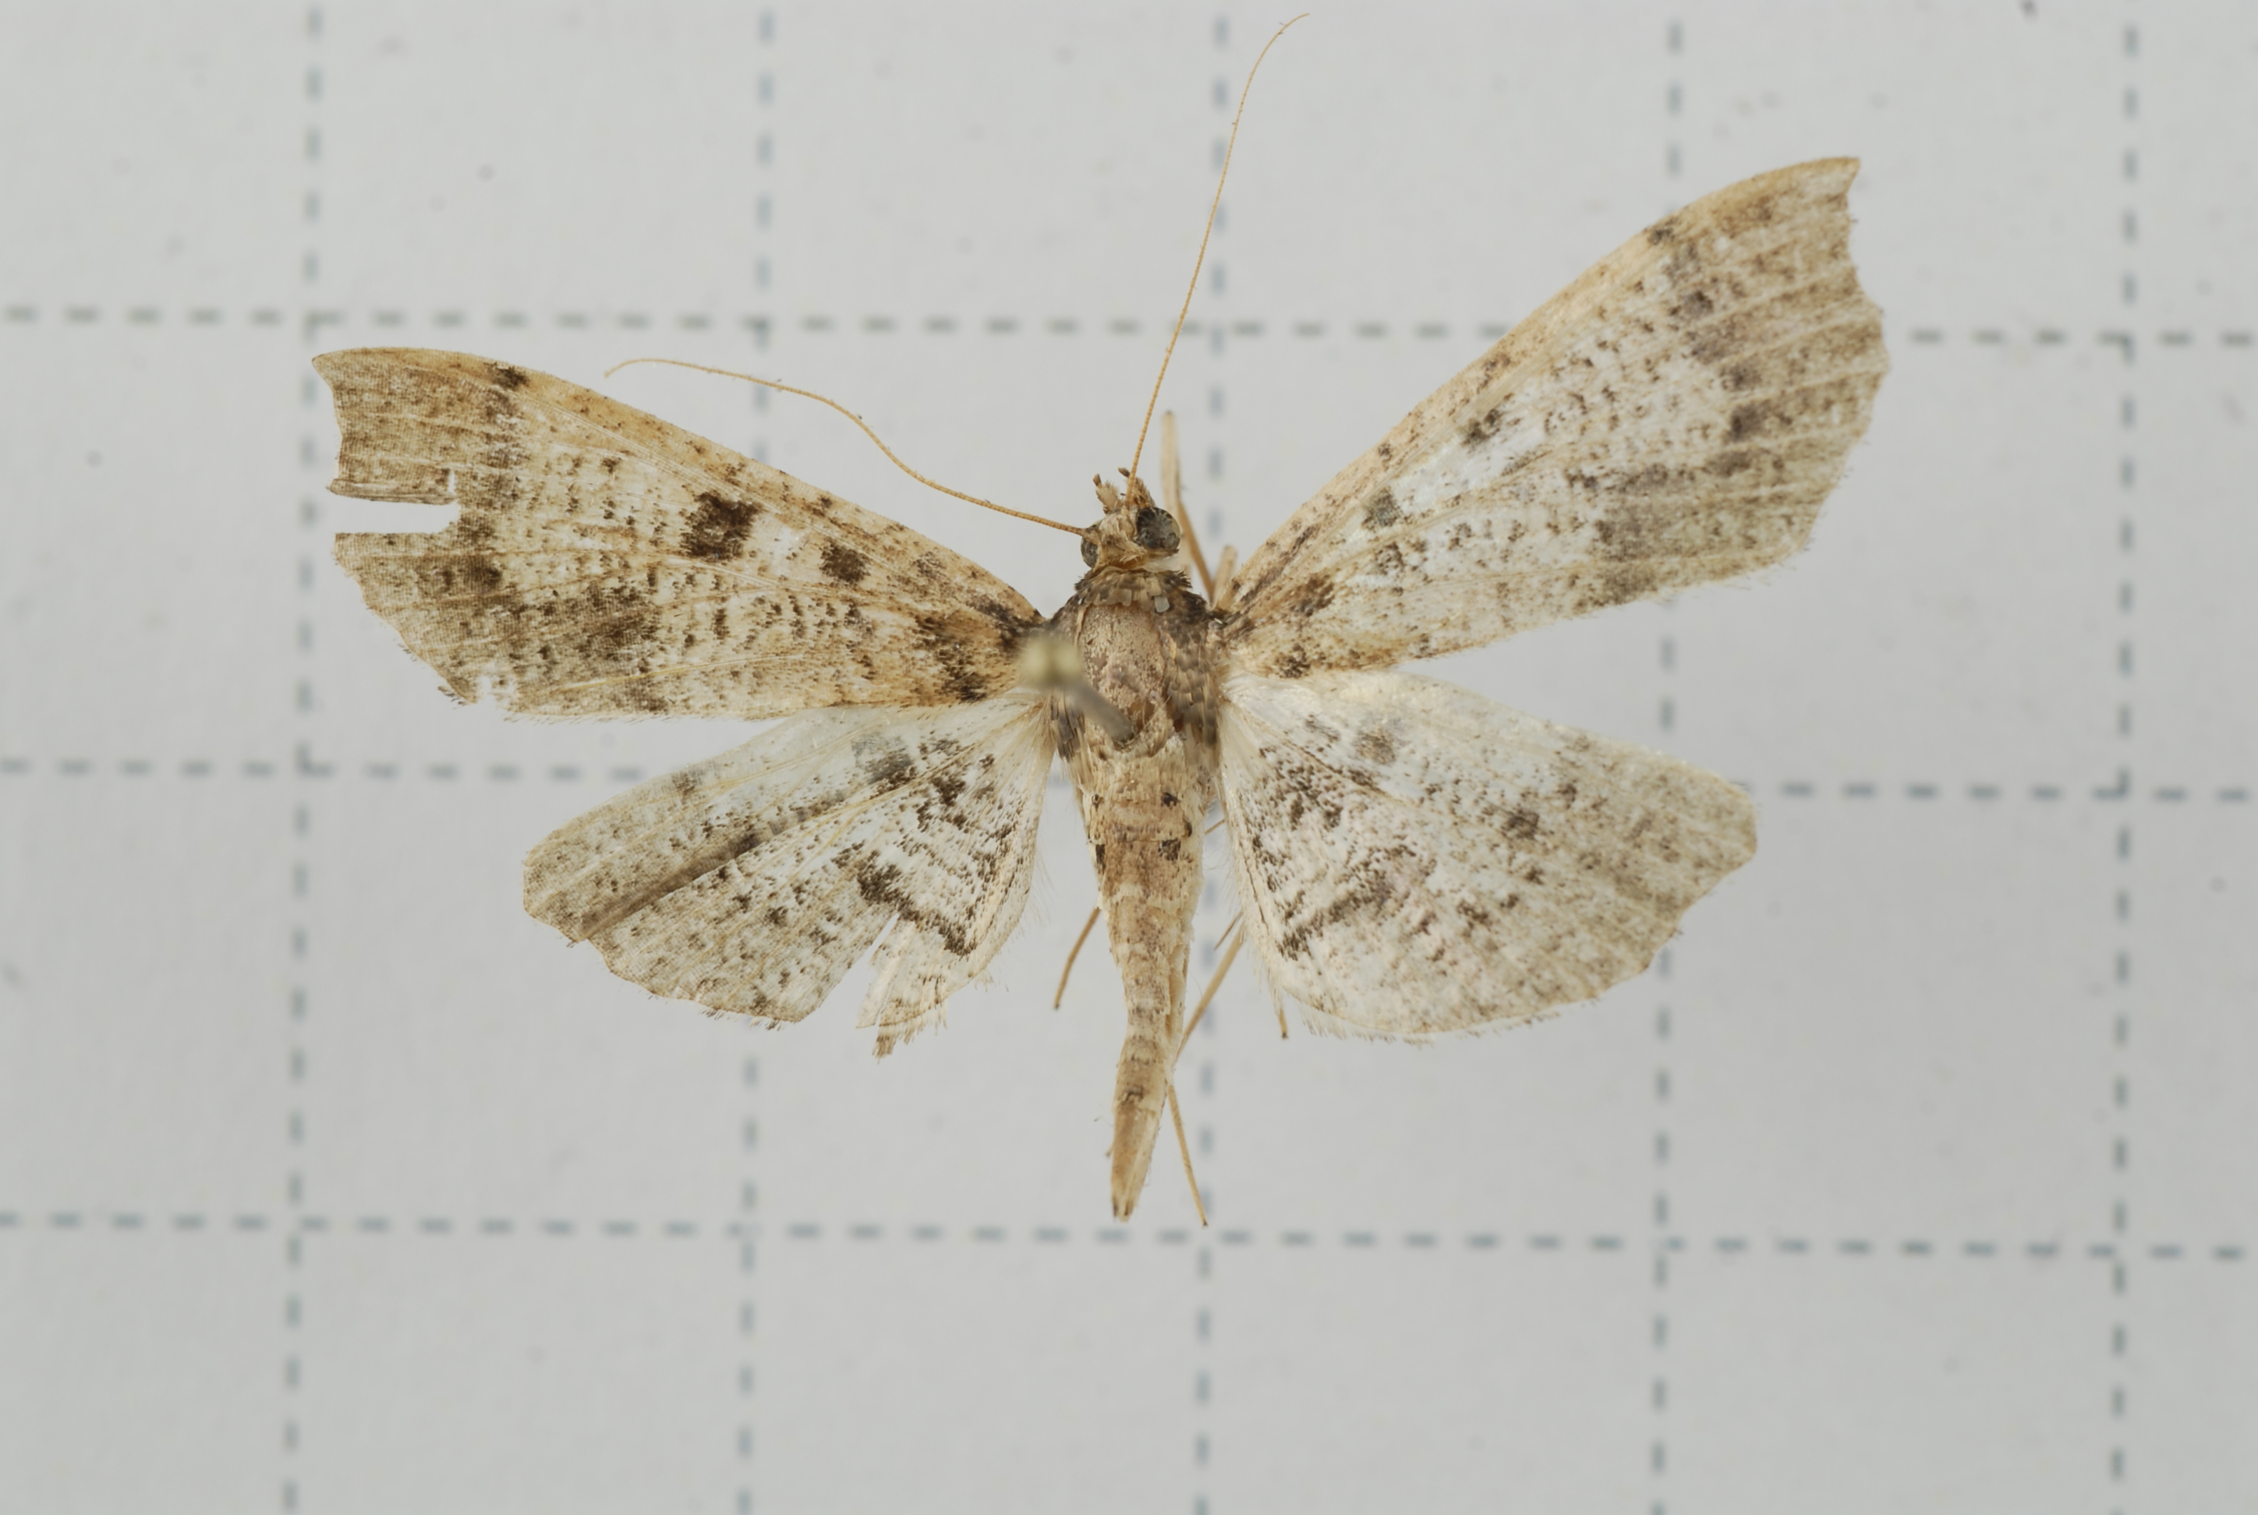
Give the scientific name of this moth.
Ceratarcha umbrosa
